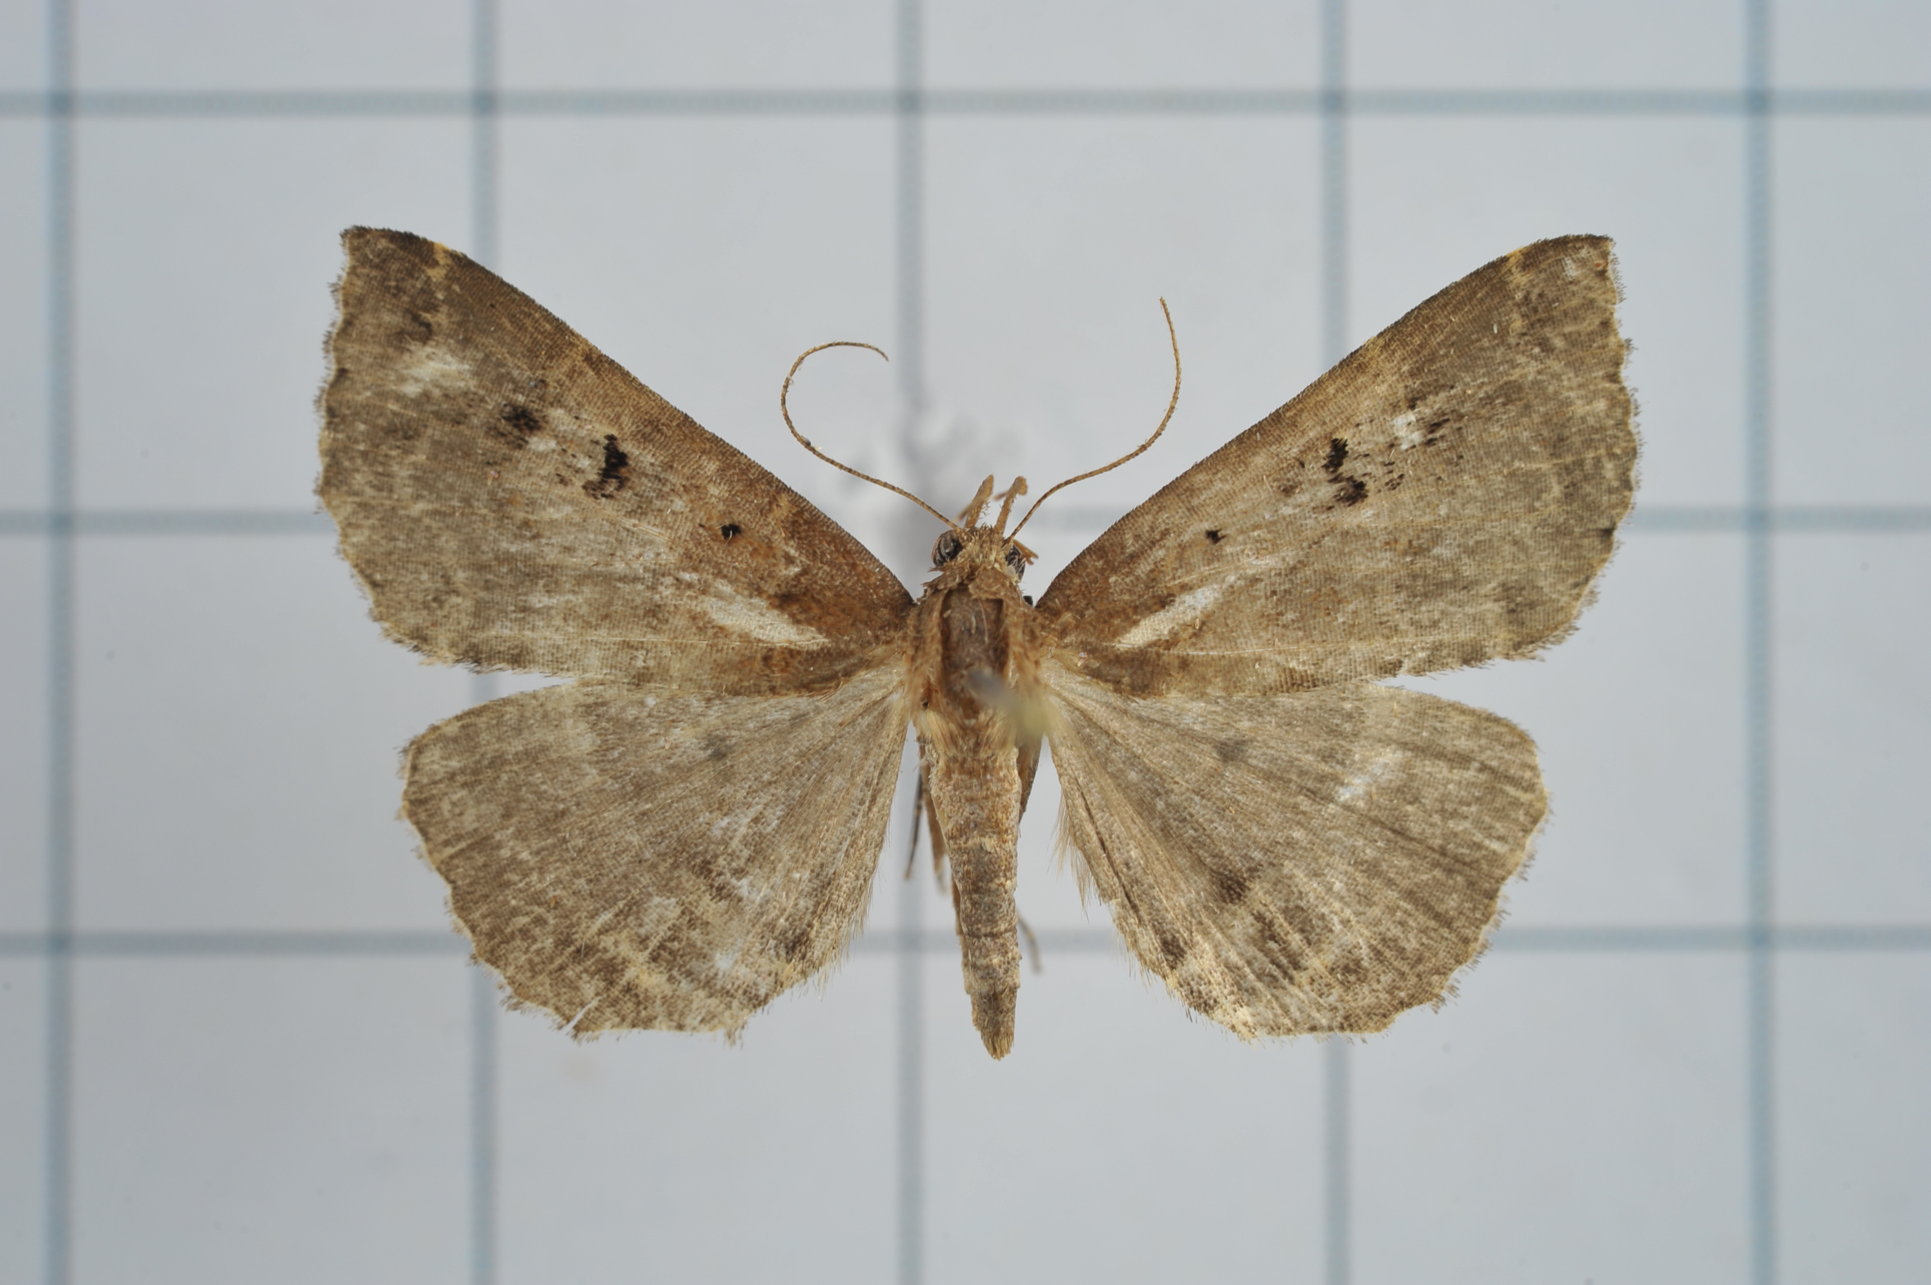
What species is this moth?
Bertula hadenalis
